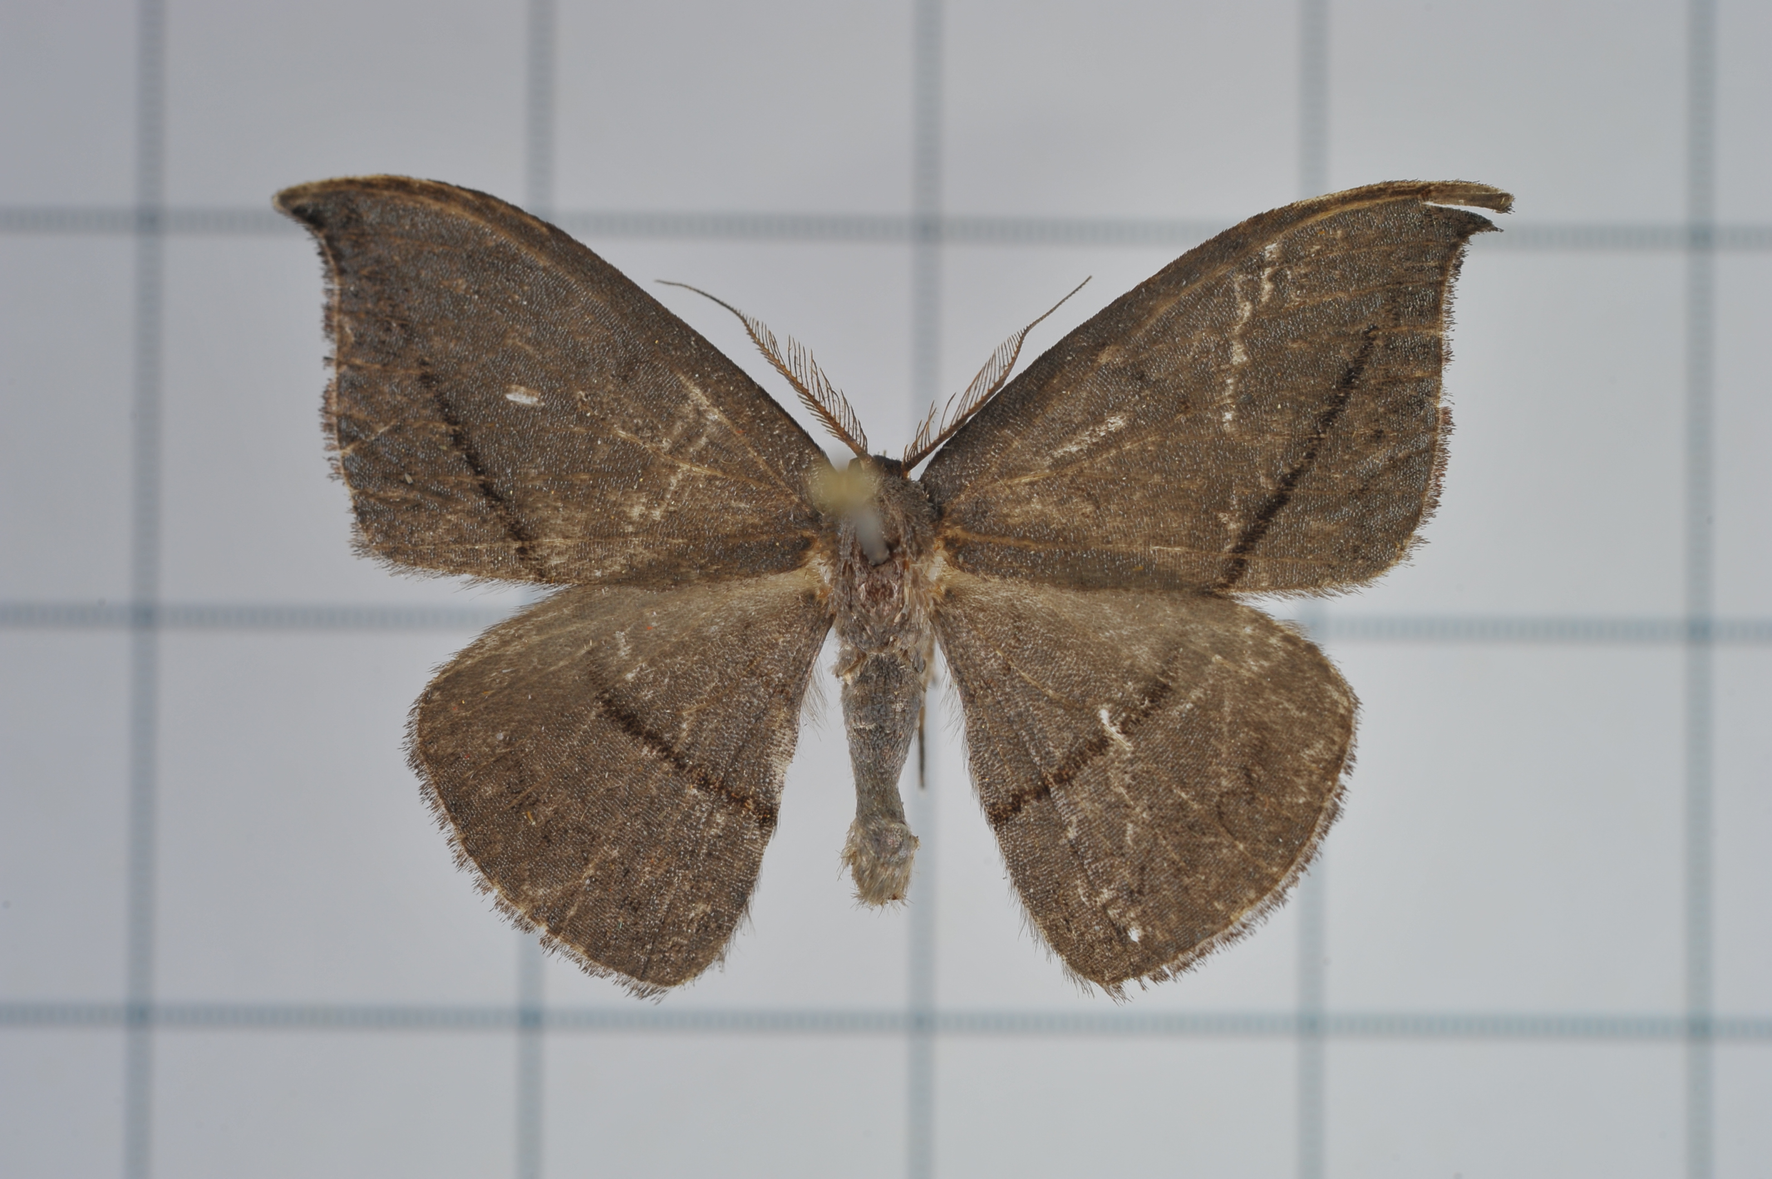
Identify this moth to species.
Albara reversaria opalescens
